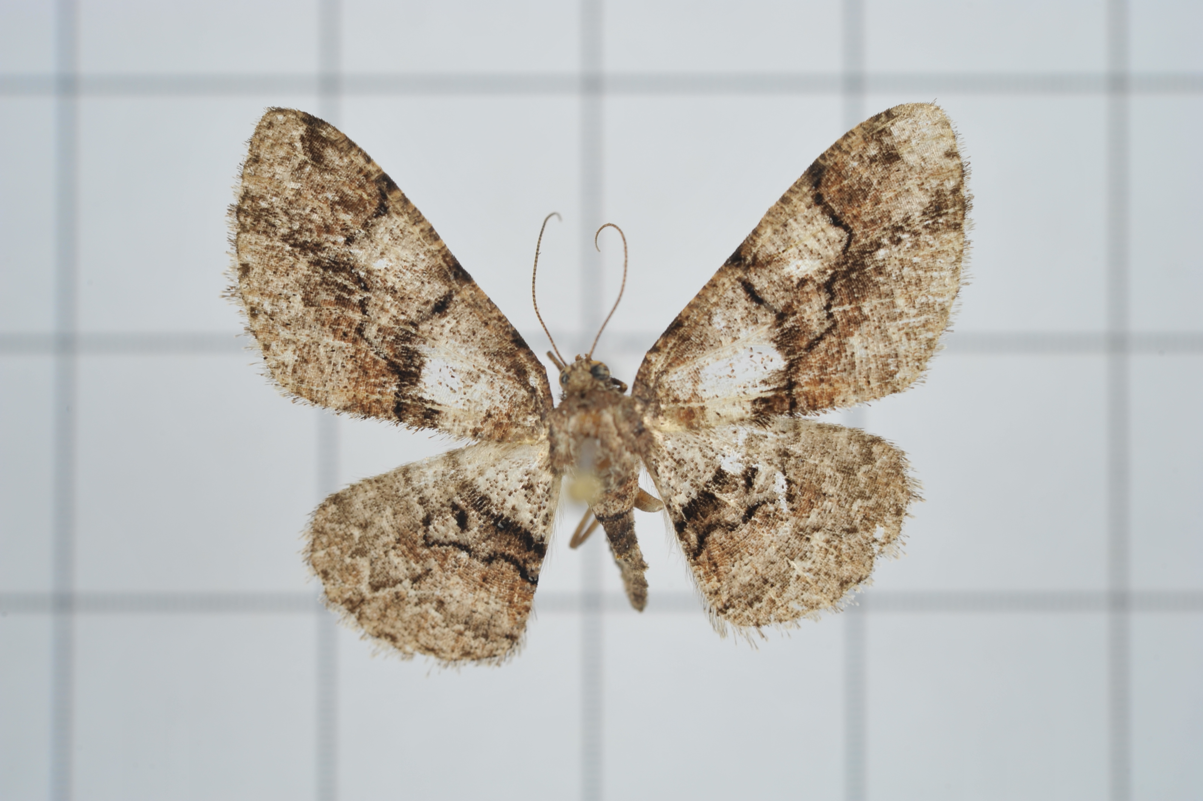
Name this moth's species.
Satoblephara owadai
